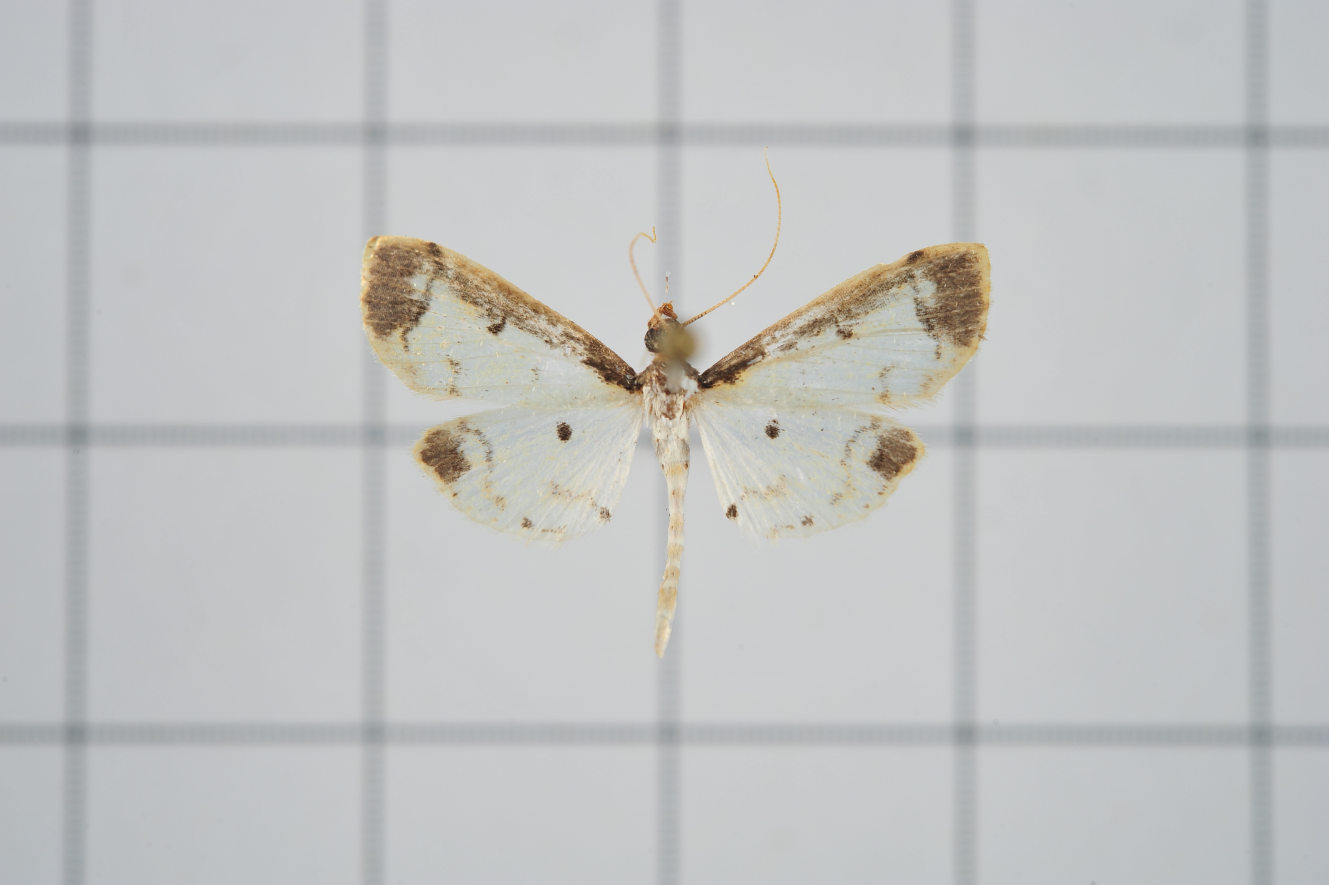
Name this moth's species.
Leucinodella leucostola
